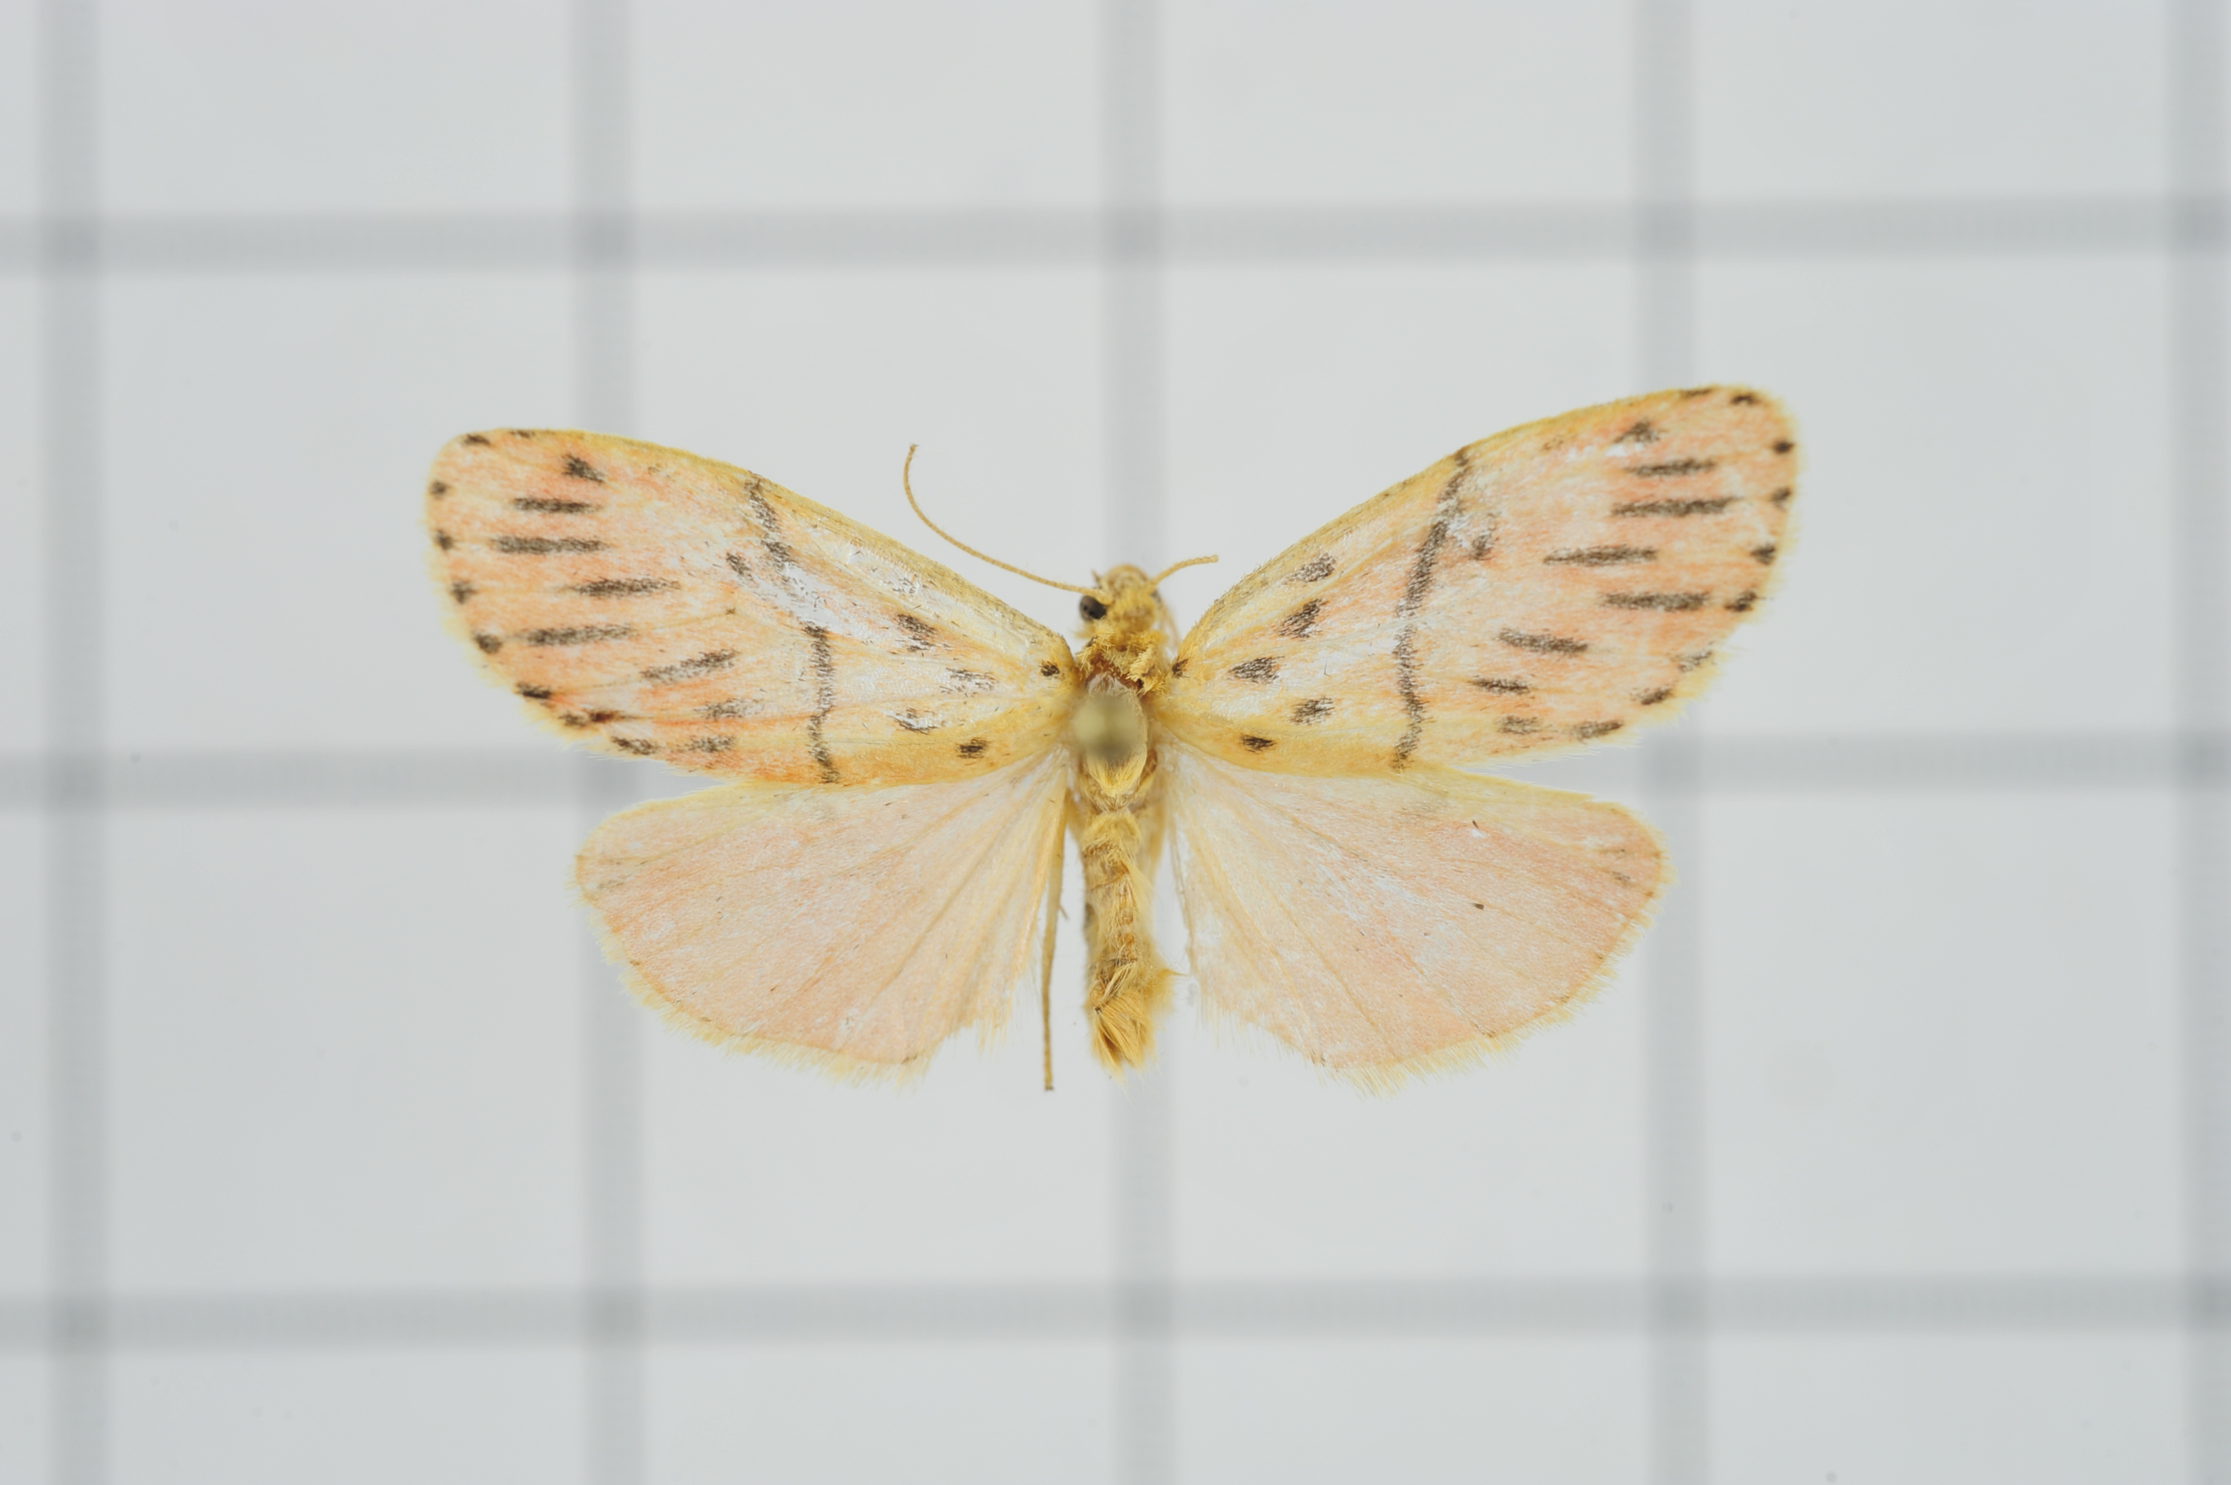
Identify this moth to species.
Miltochrista acteola
